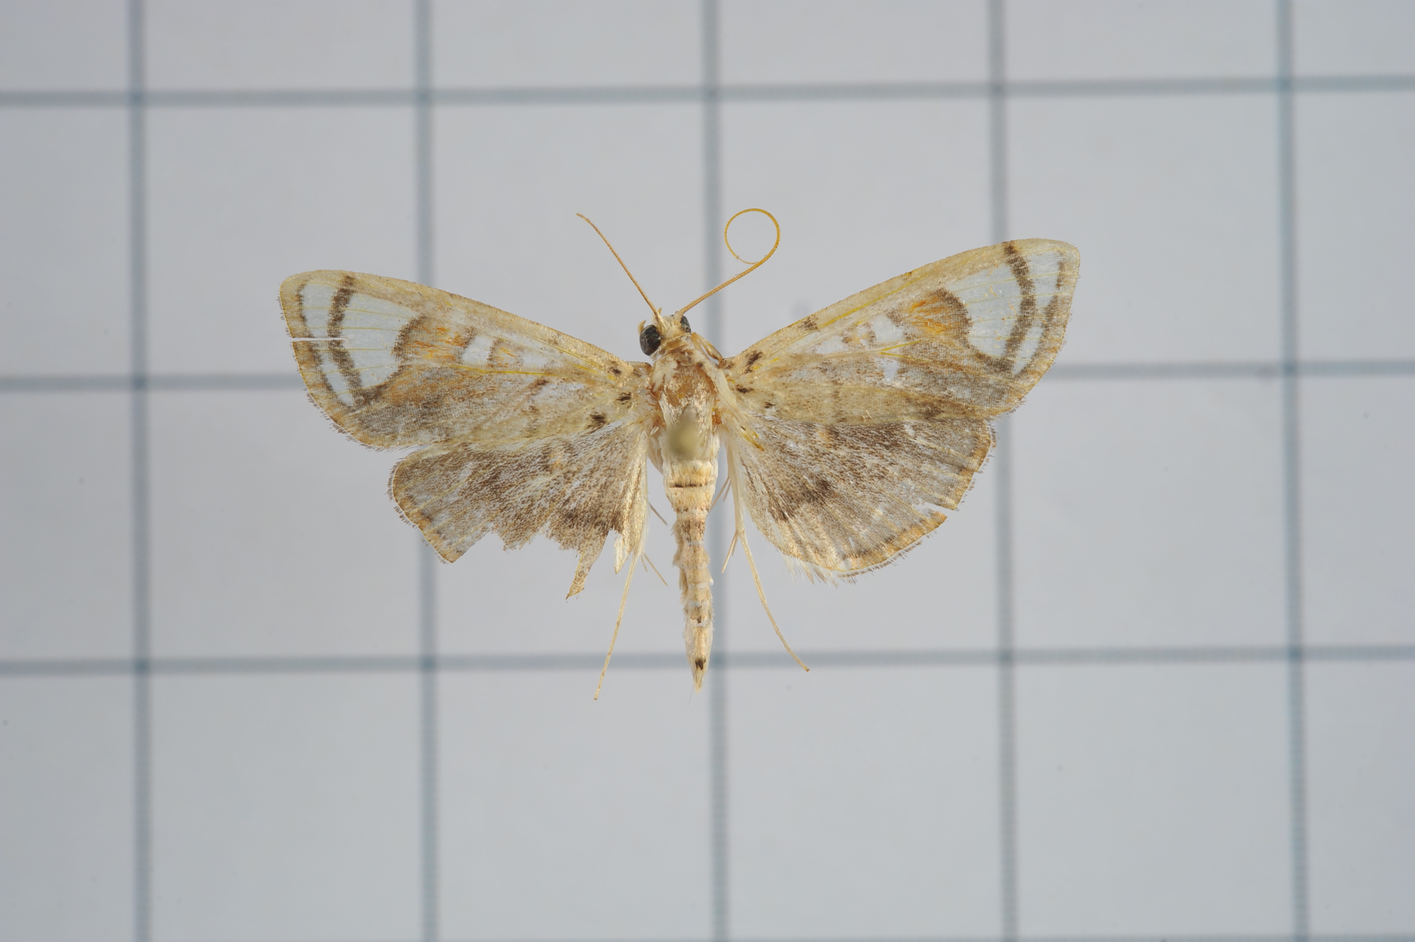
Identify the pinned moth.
Pycnarmon pantherata
